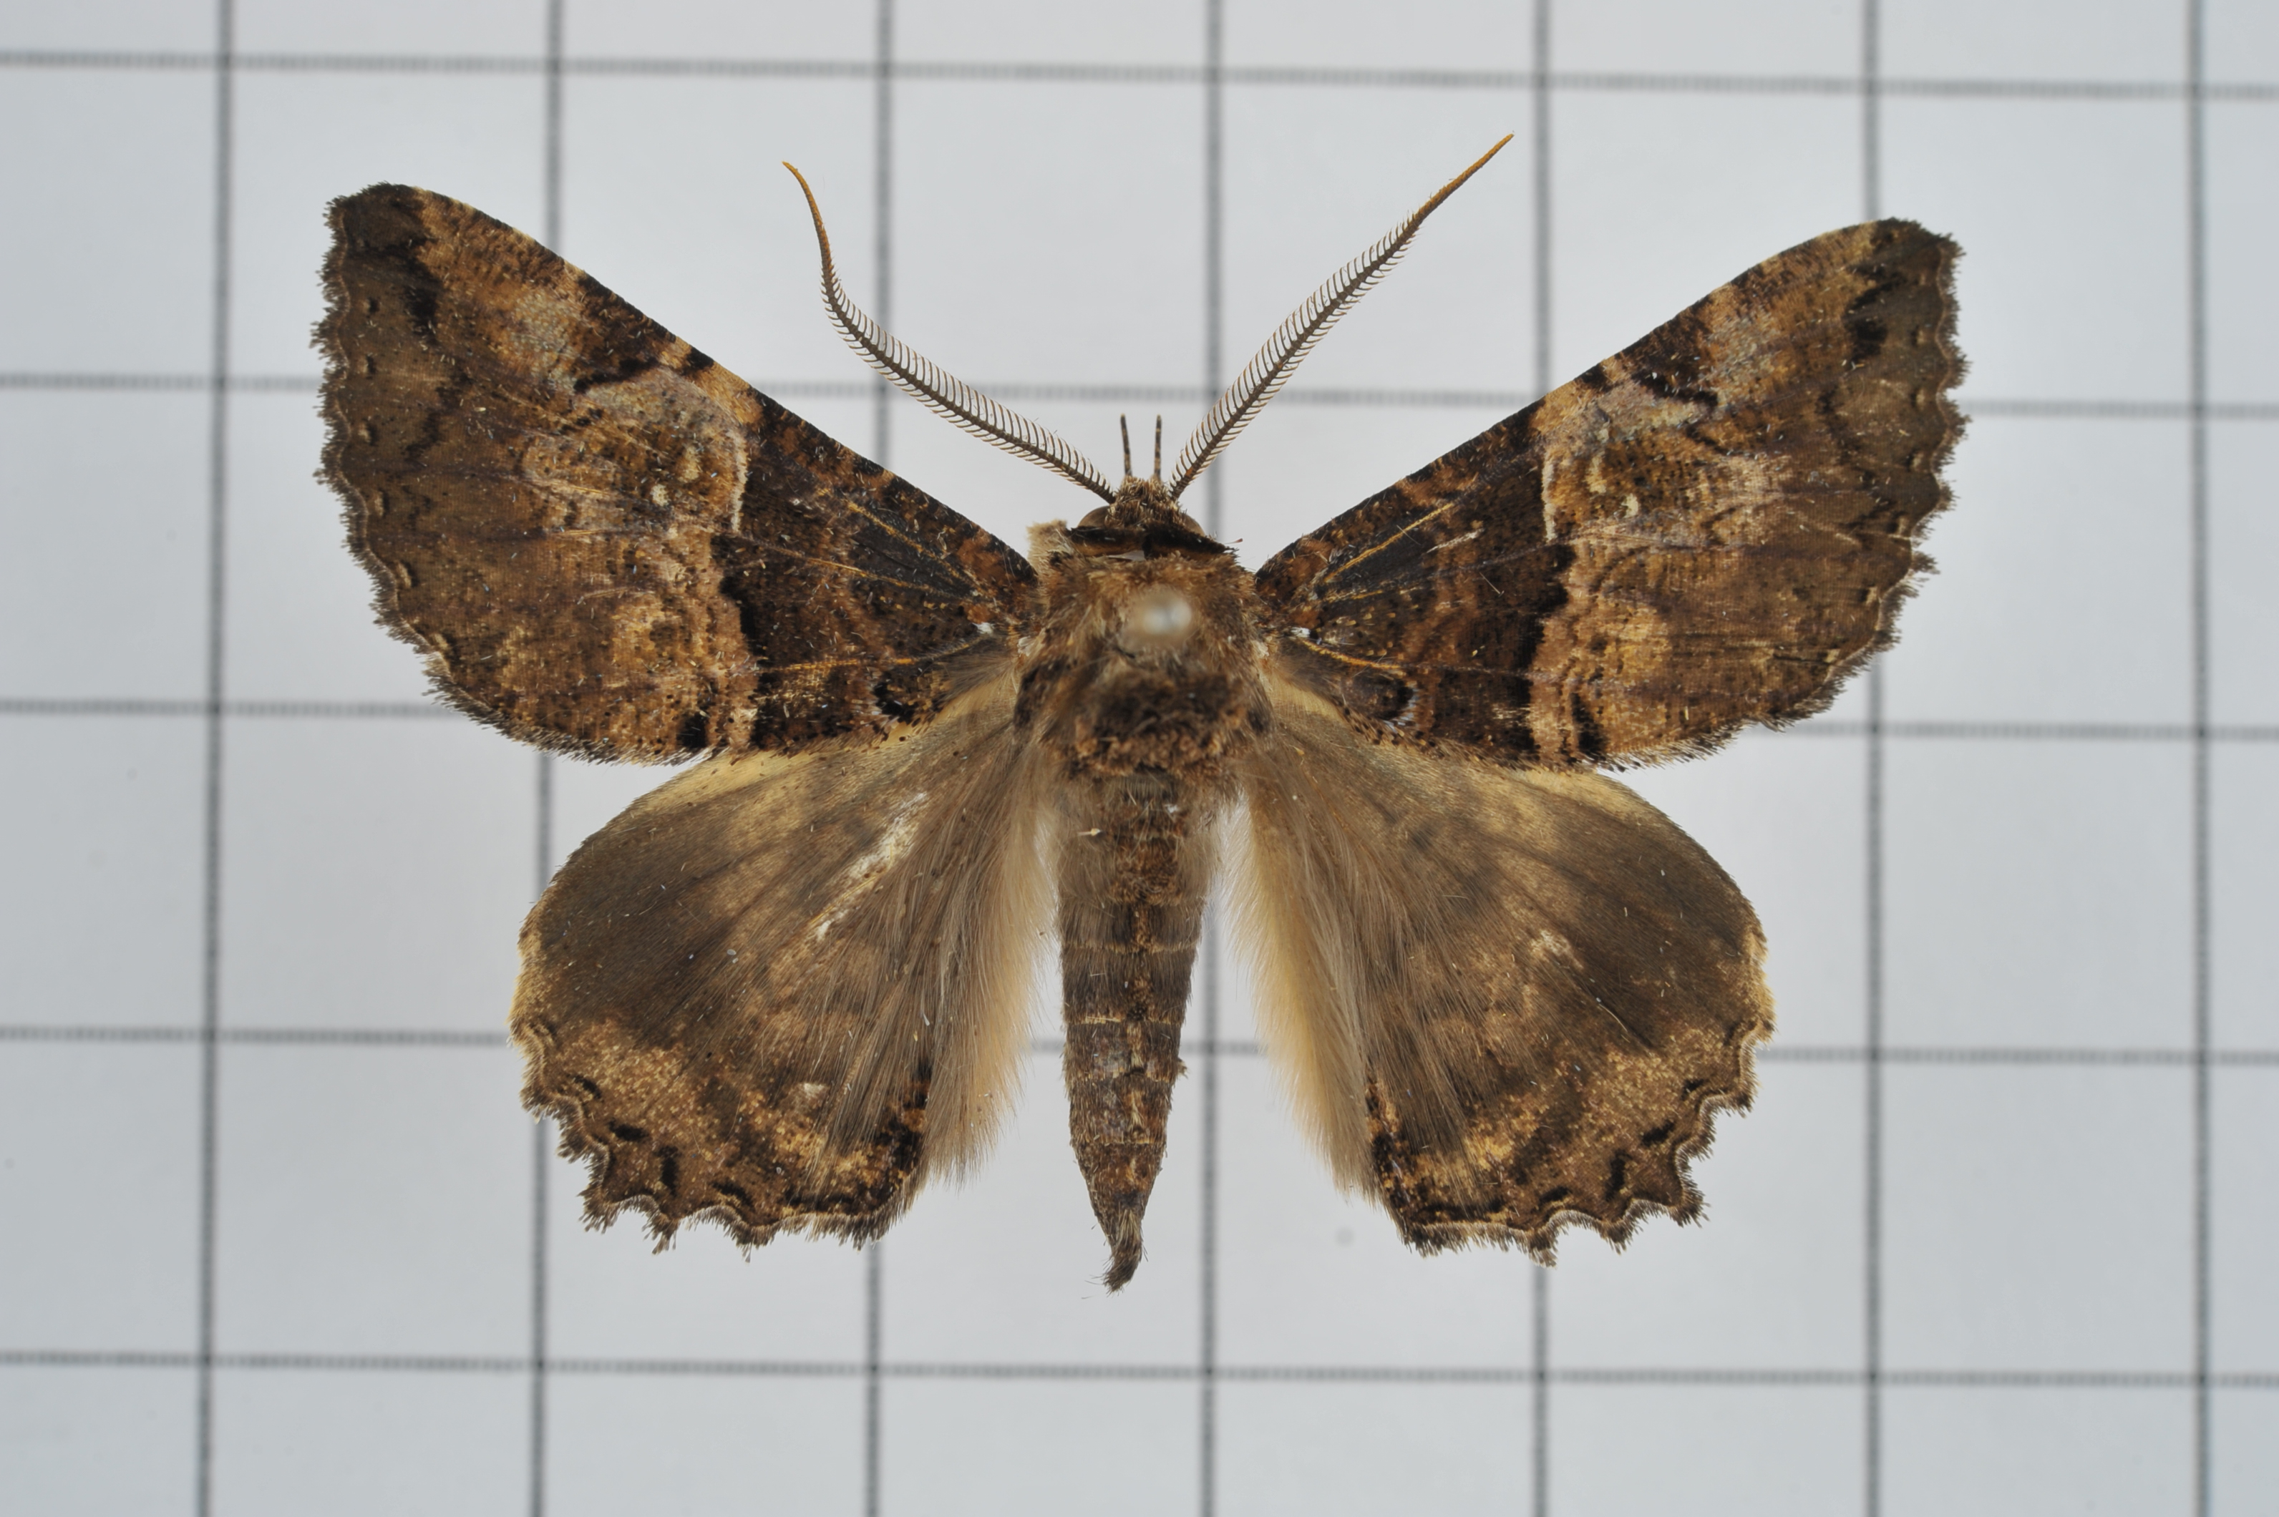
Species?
Daddala lucilla
